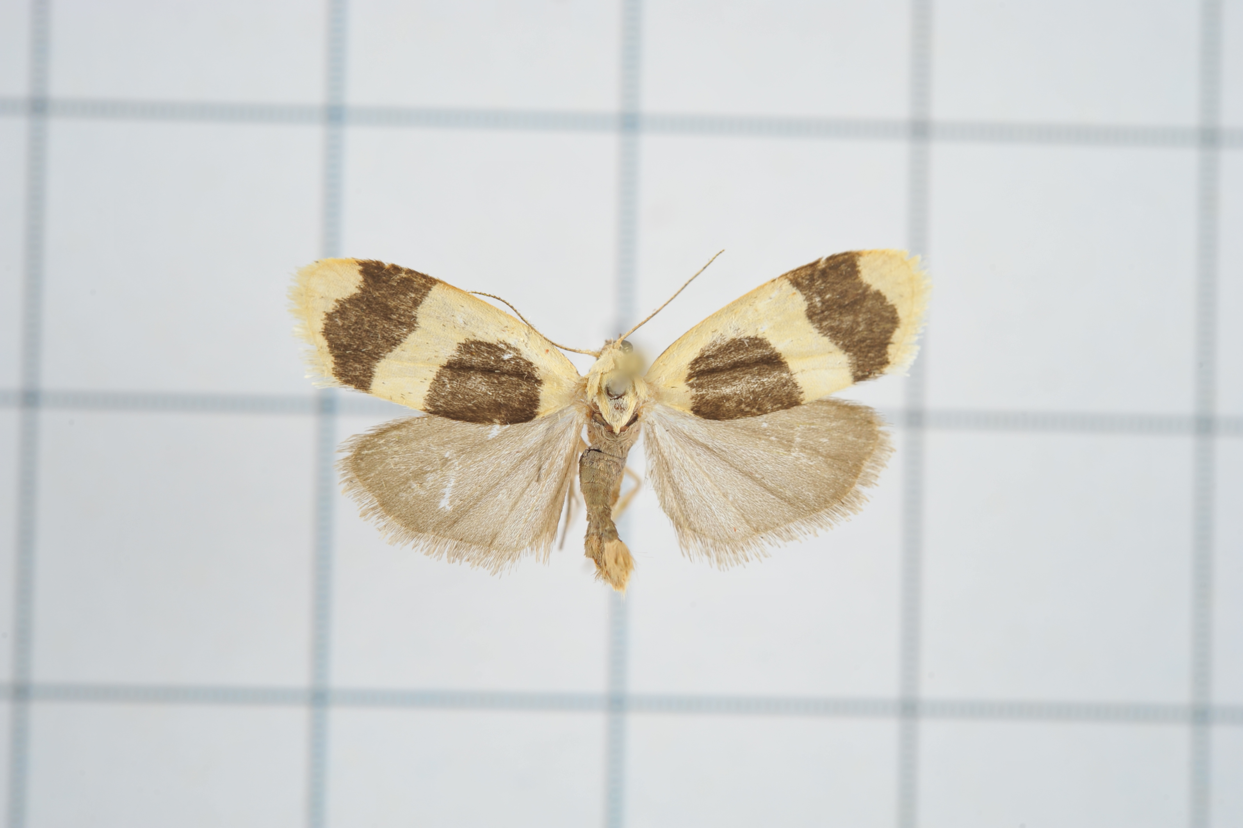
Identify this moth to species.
Garudinia taioana
